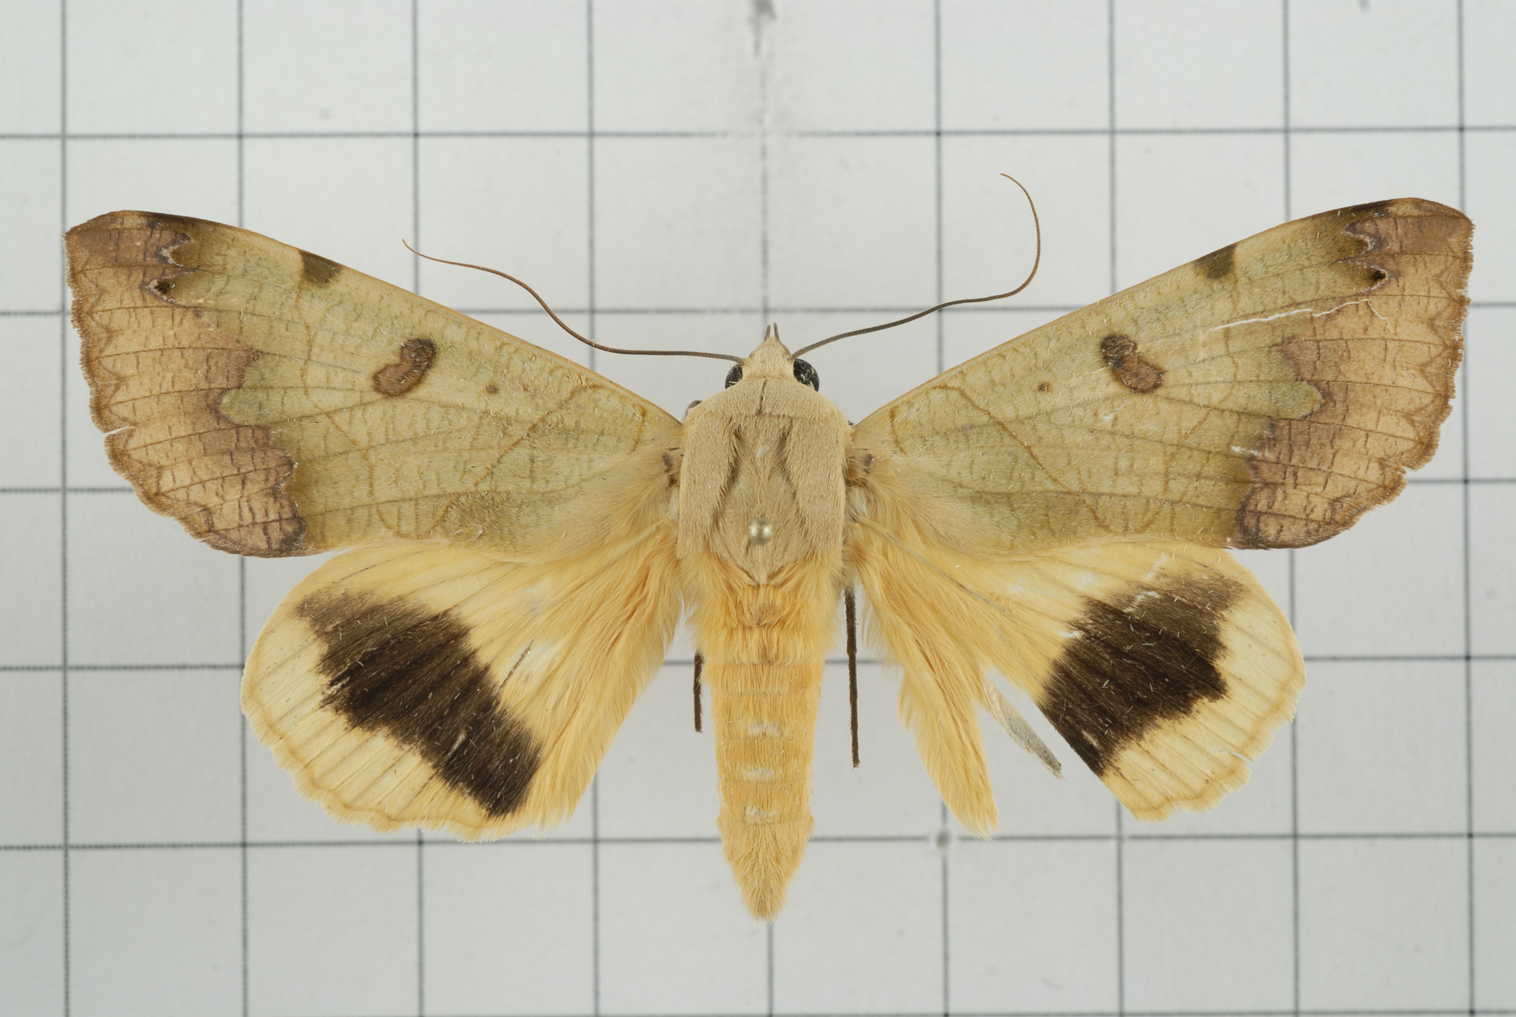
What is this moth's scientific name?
Ophiusa tirhaca
